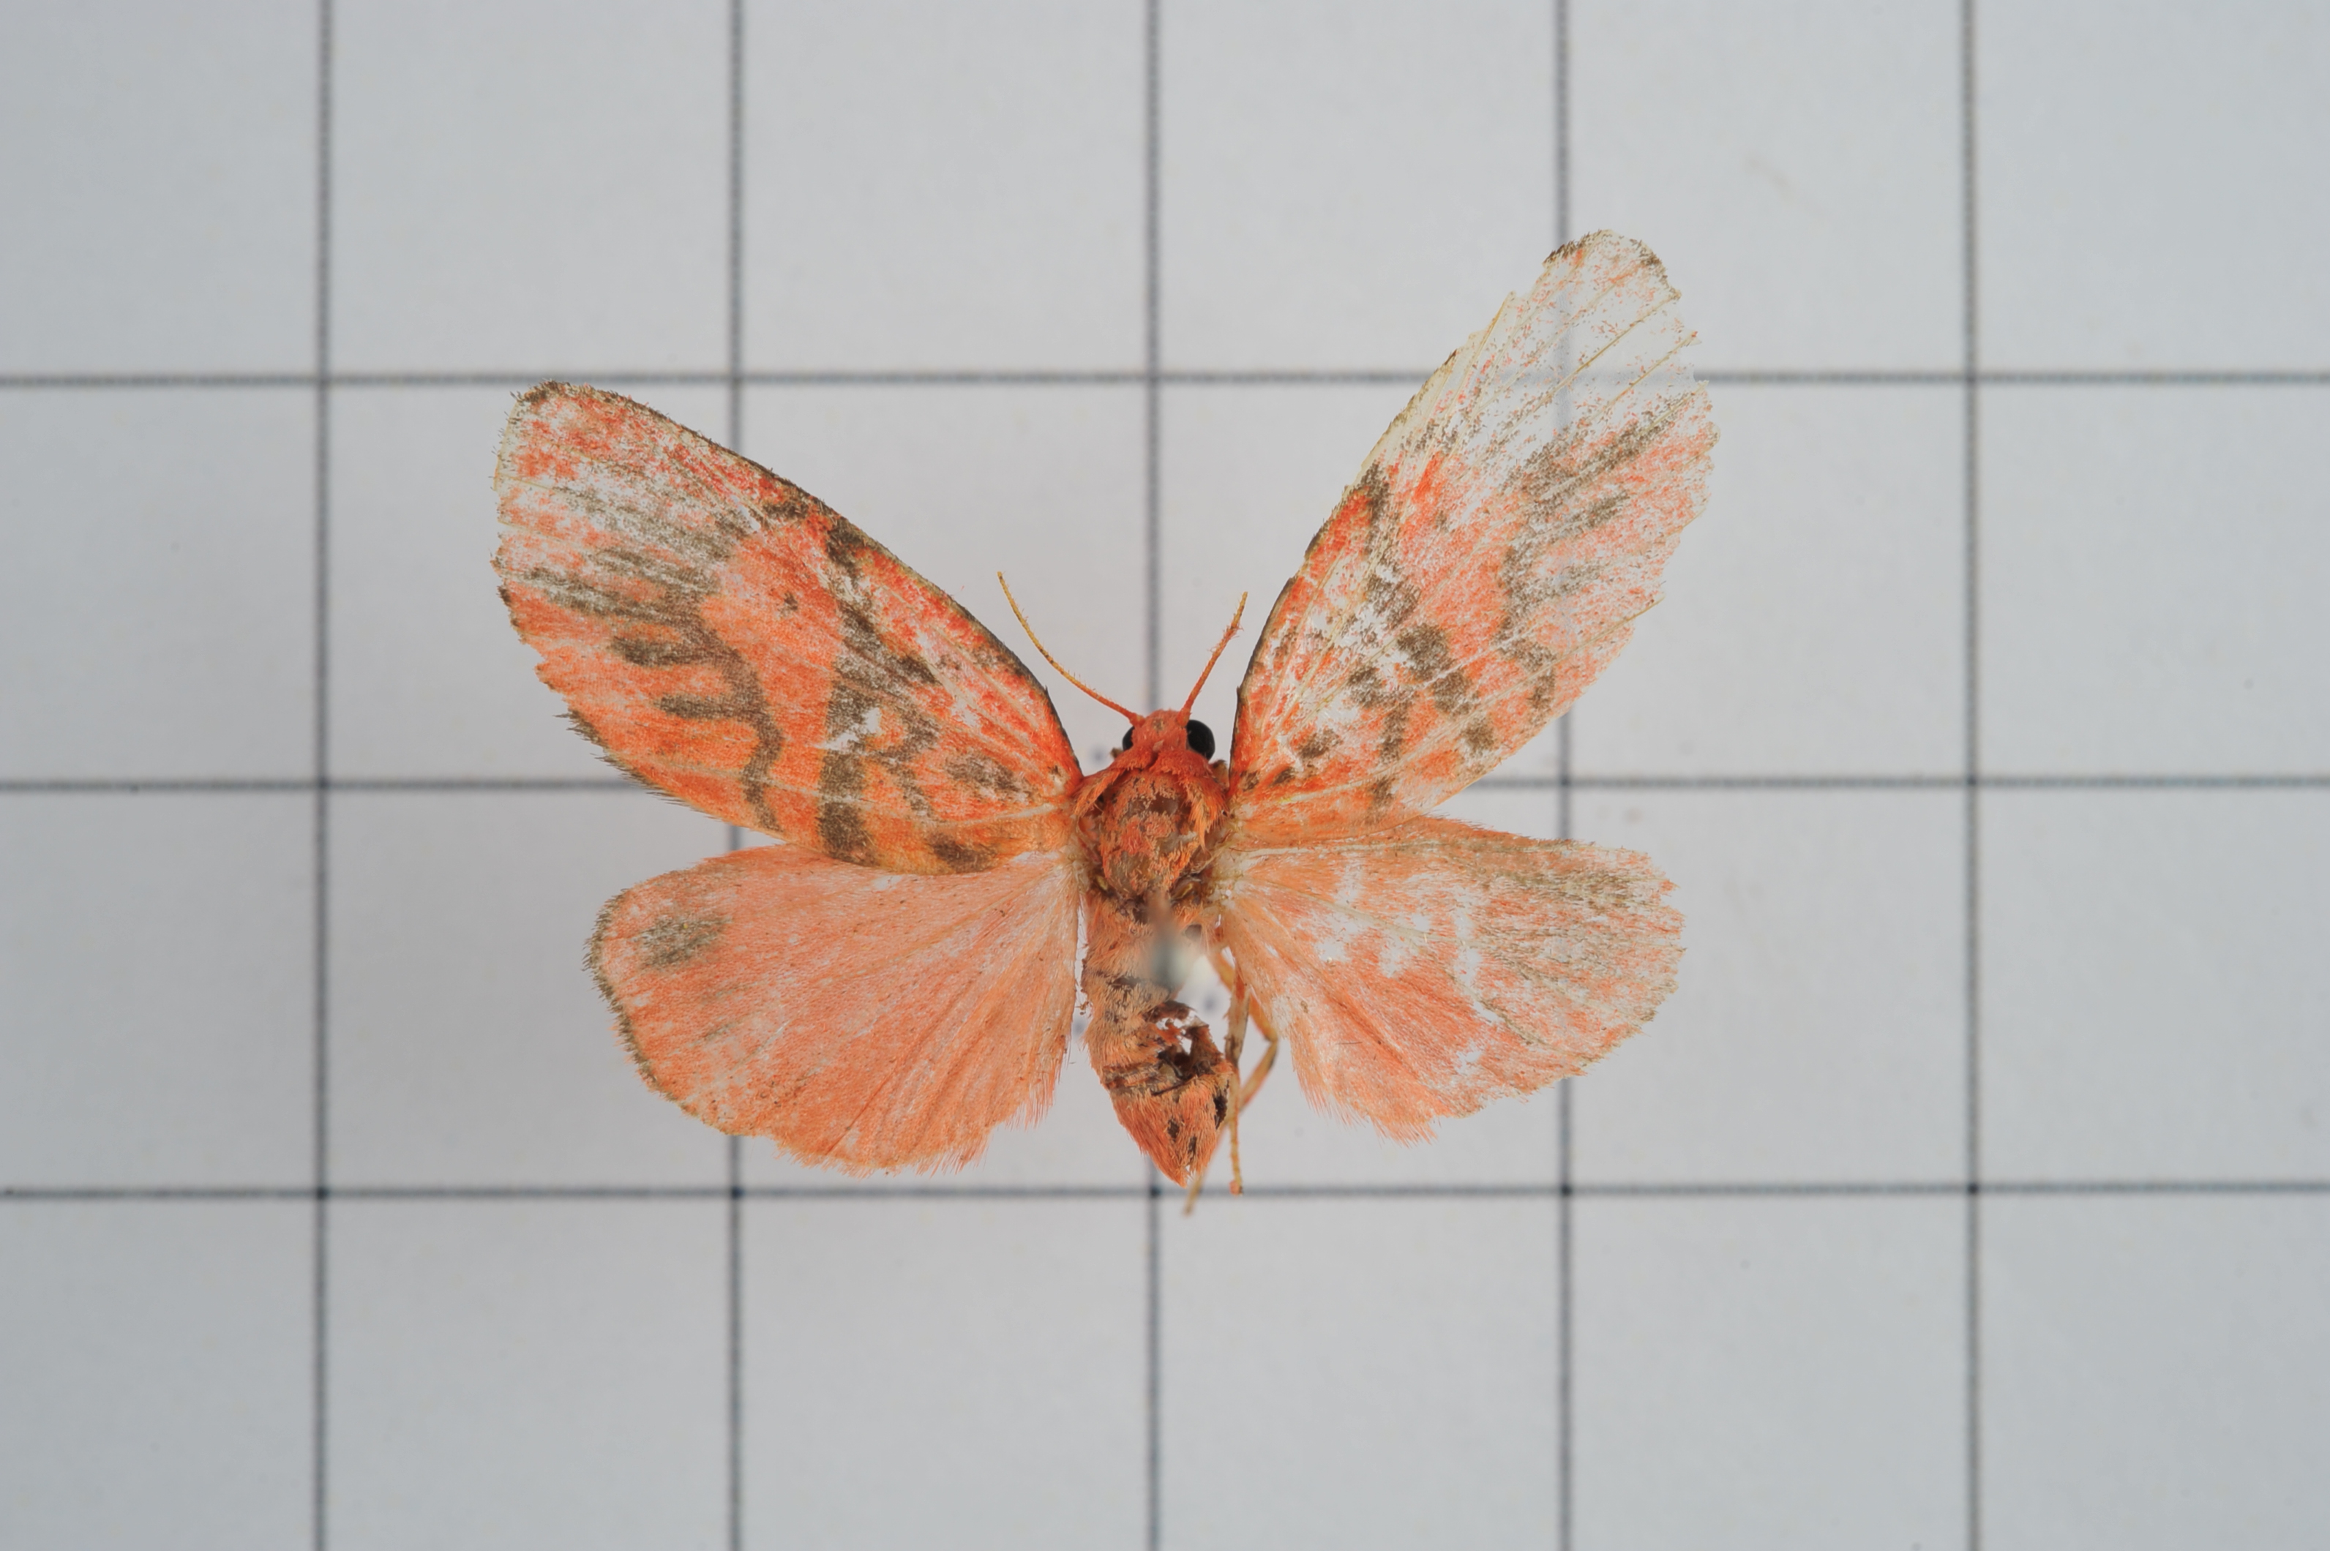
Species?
Ammatho tairadiata
